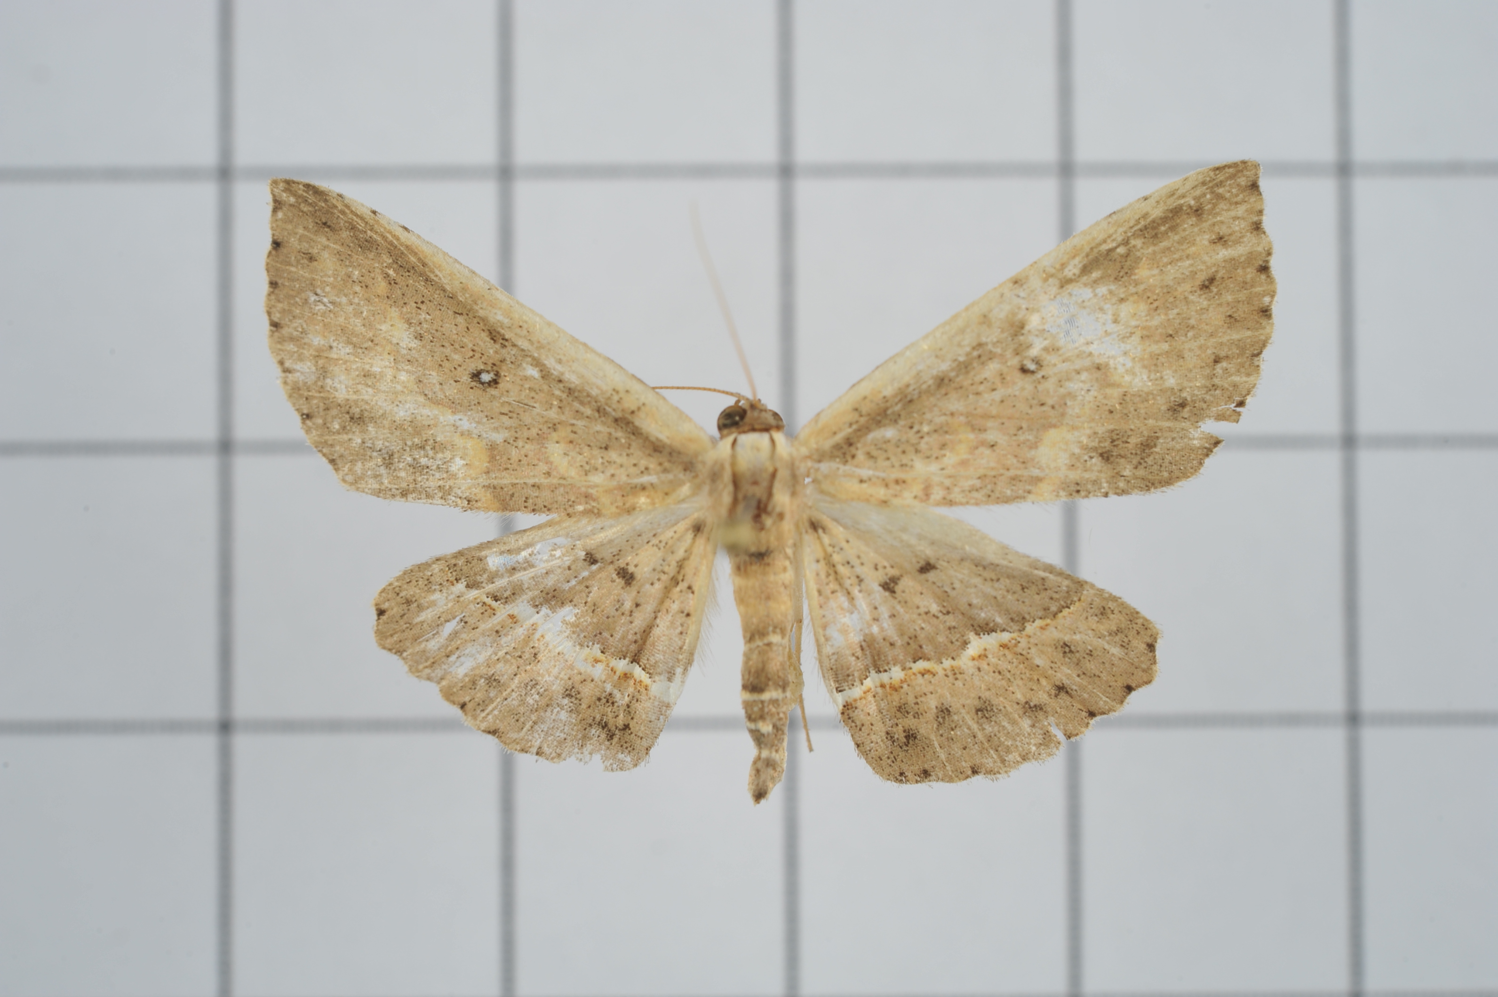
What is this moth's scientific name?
Arasada pyraliformis
